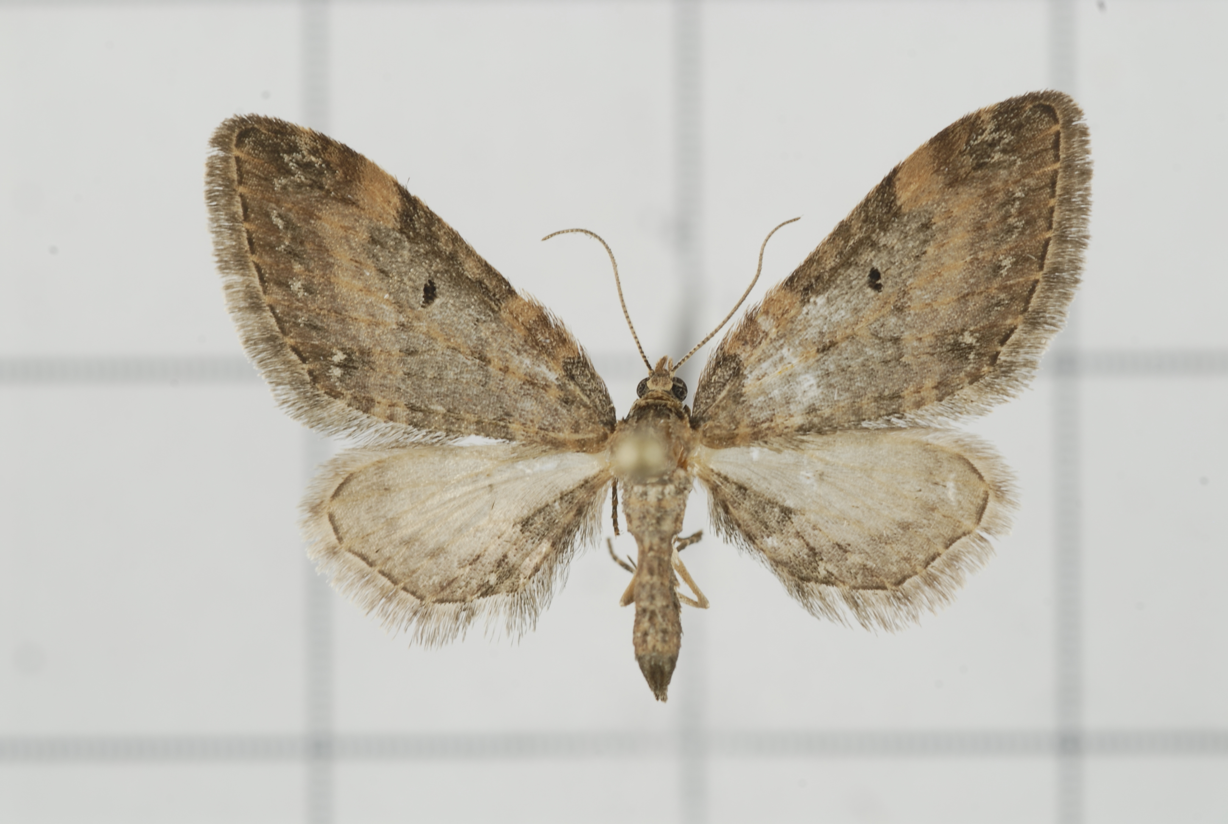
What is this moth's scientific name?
Eupithecia convexa
